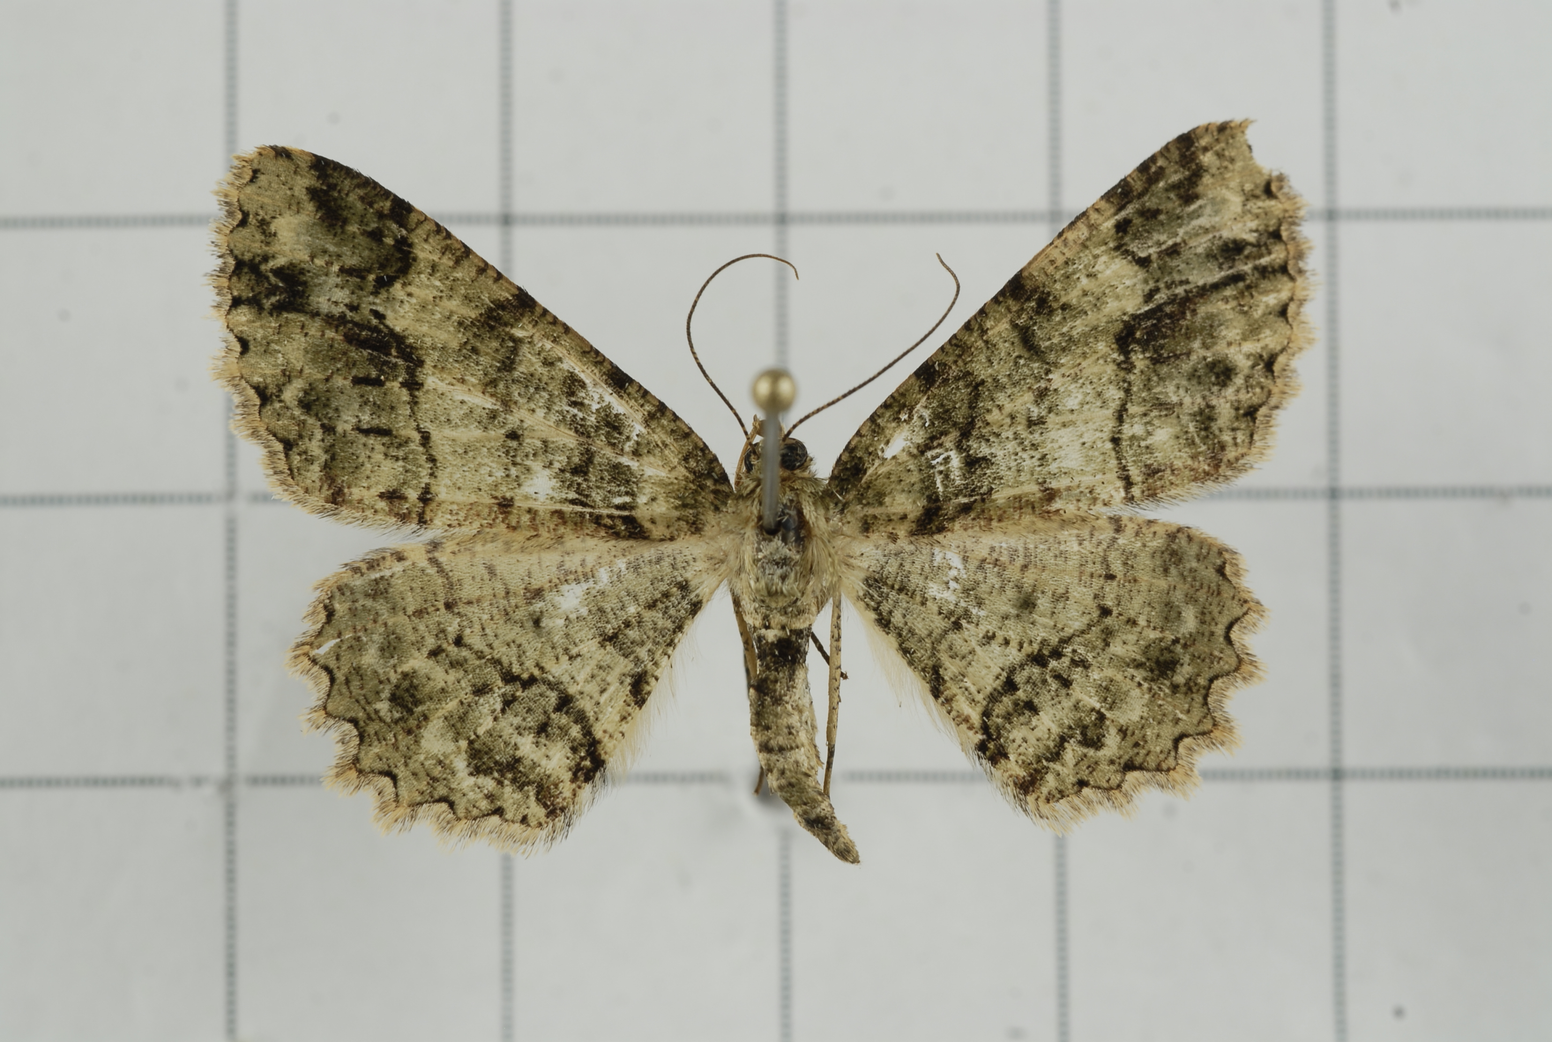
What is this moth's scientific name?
Paradarisa comparataria rantaizanensis
